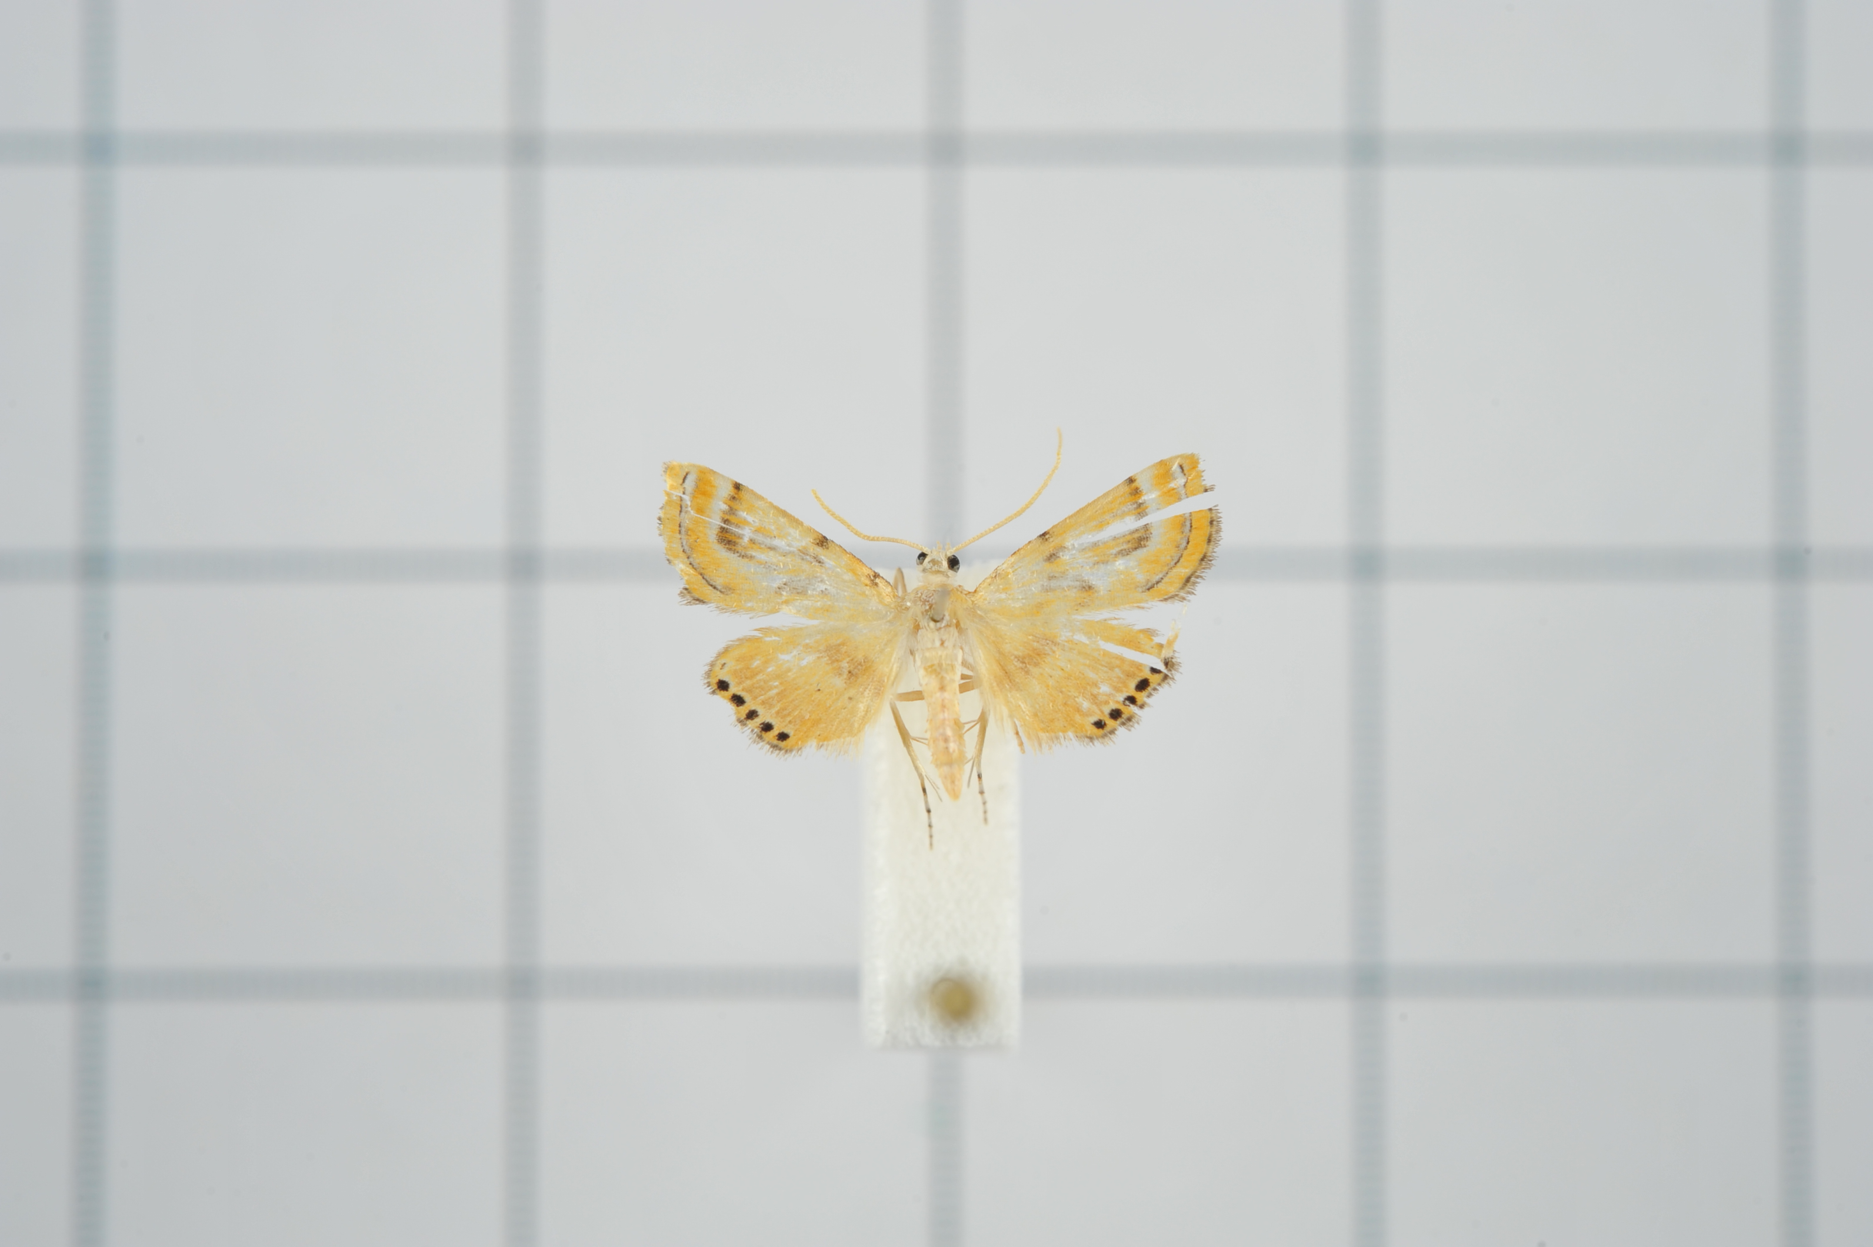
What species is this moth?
Cataclysta angulata
